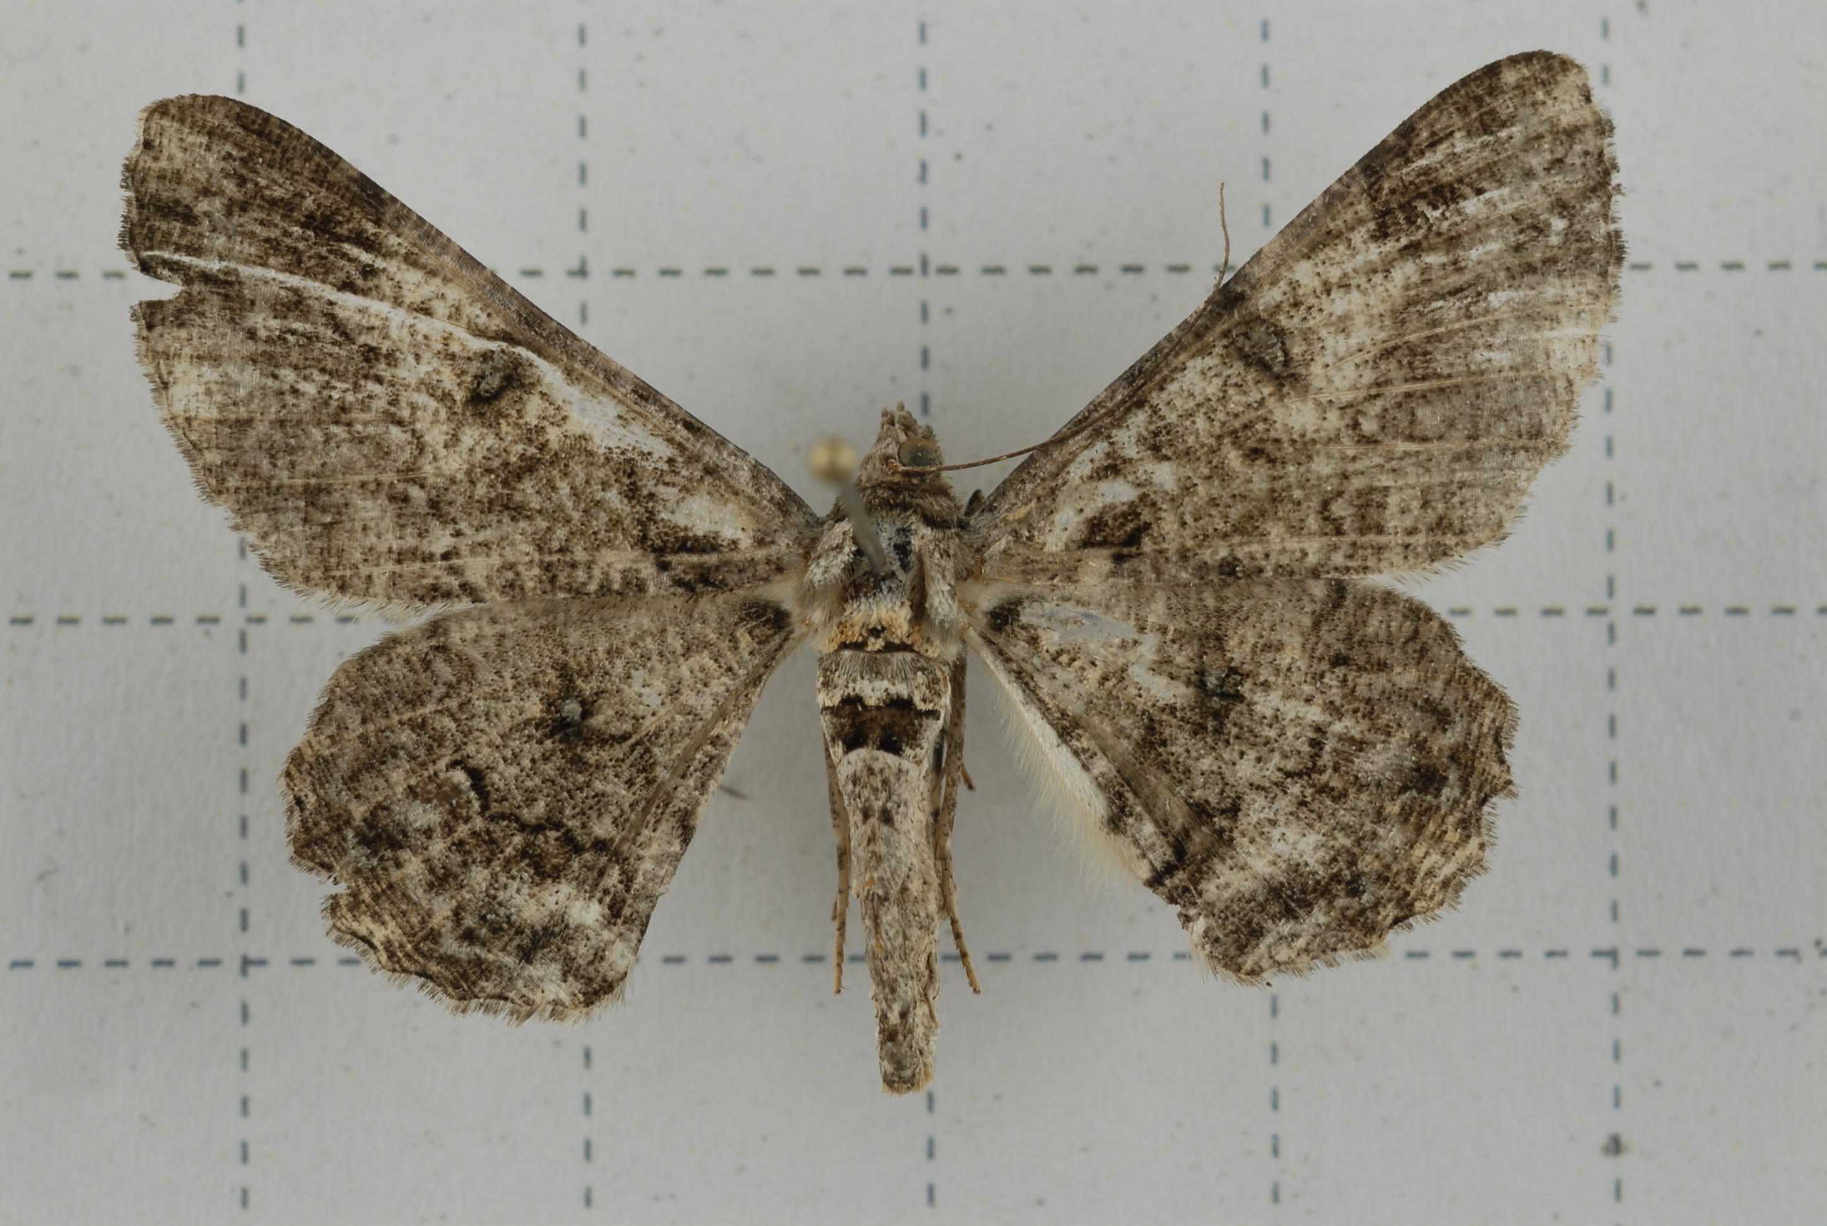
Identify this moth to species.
Cleora alienaria
